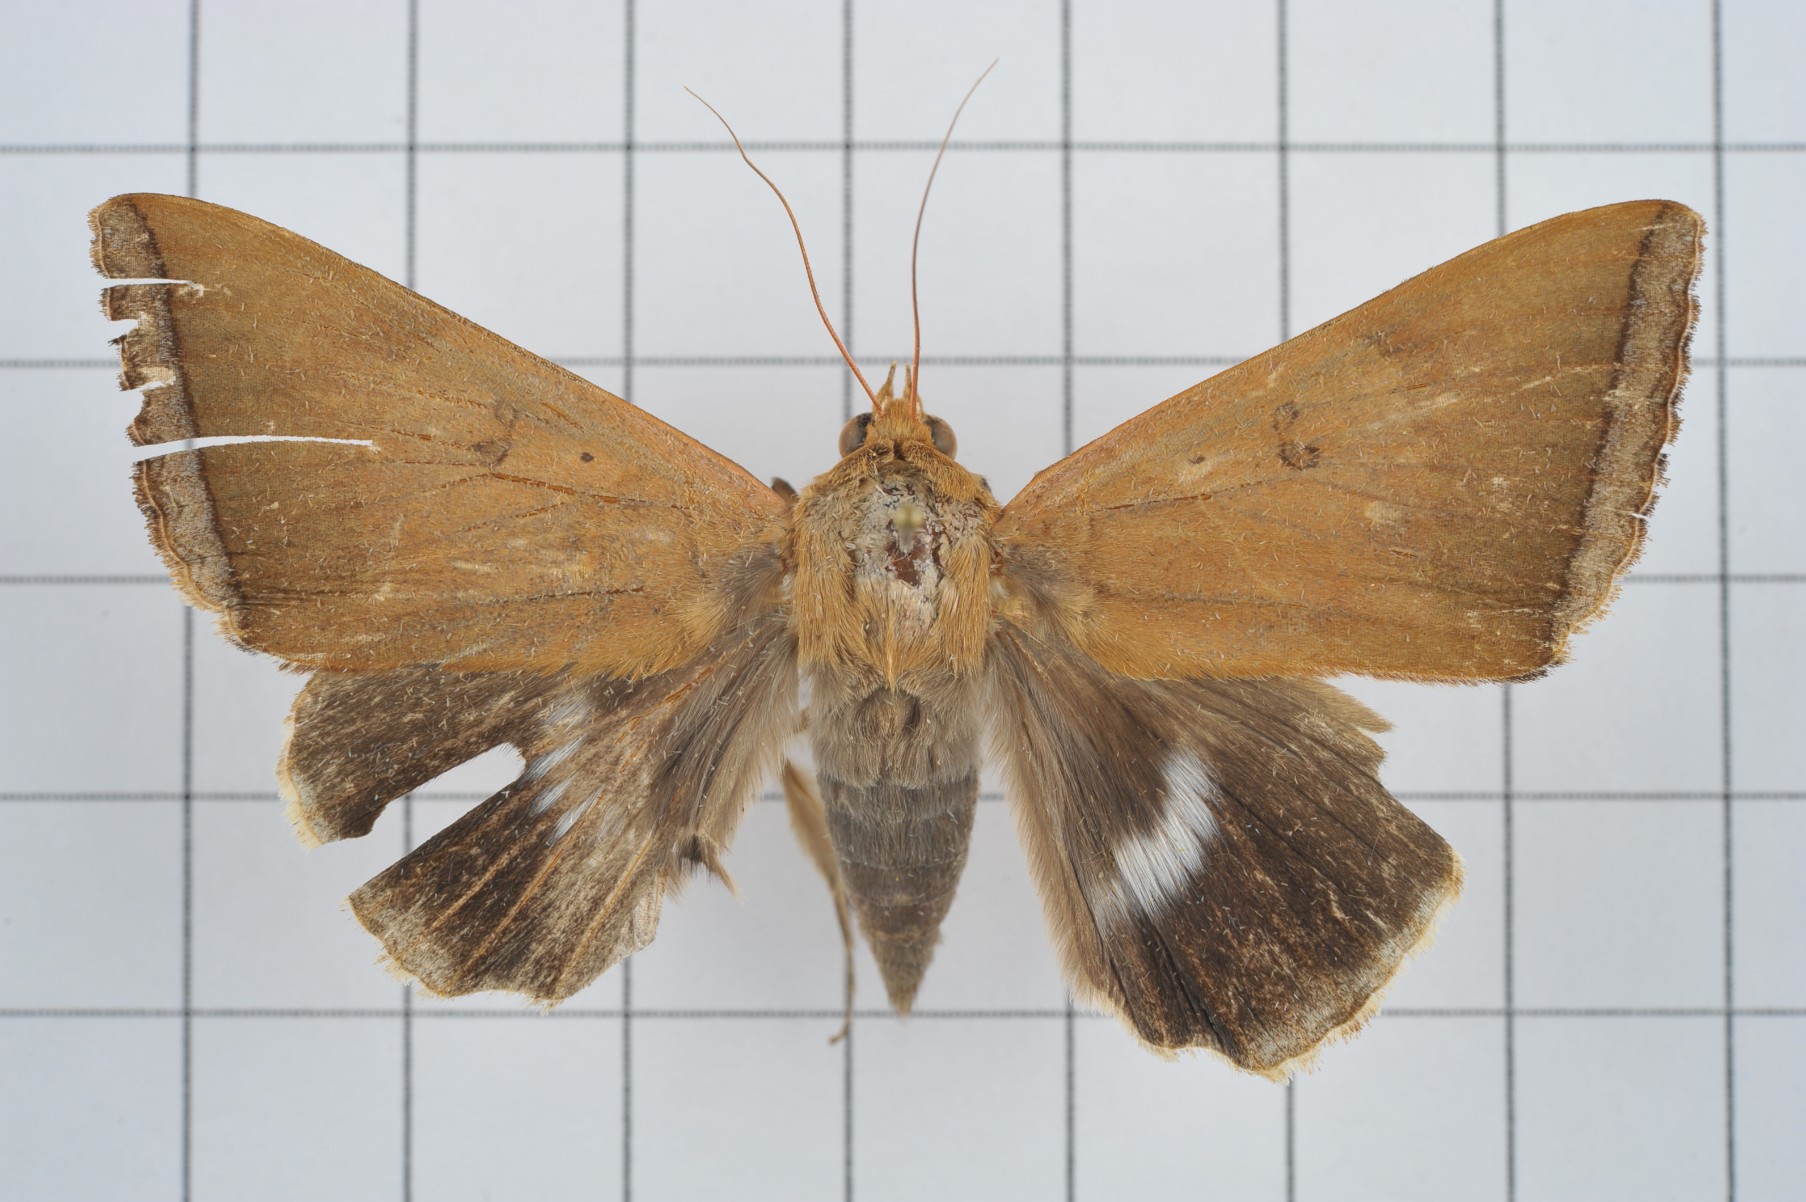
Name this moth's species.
Artena dotata
